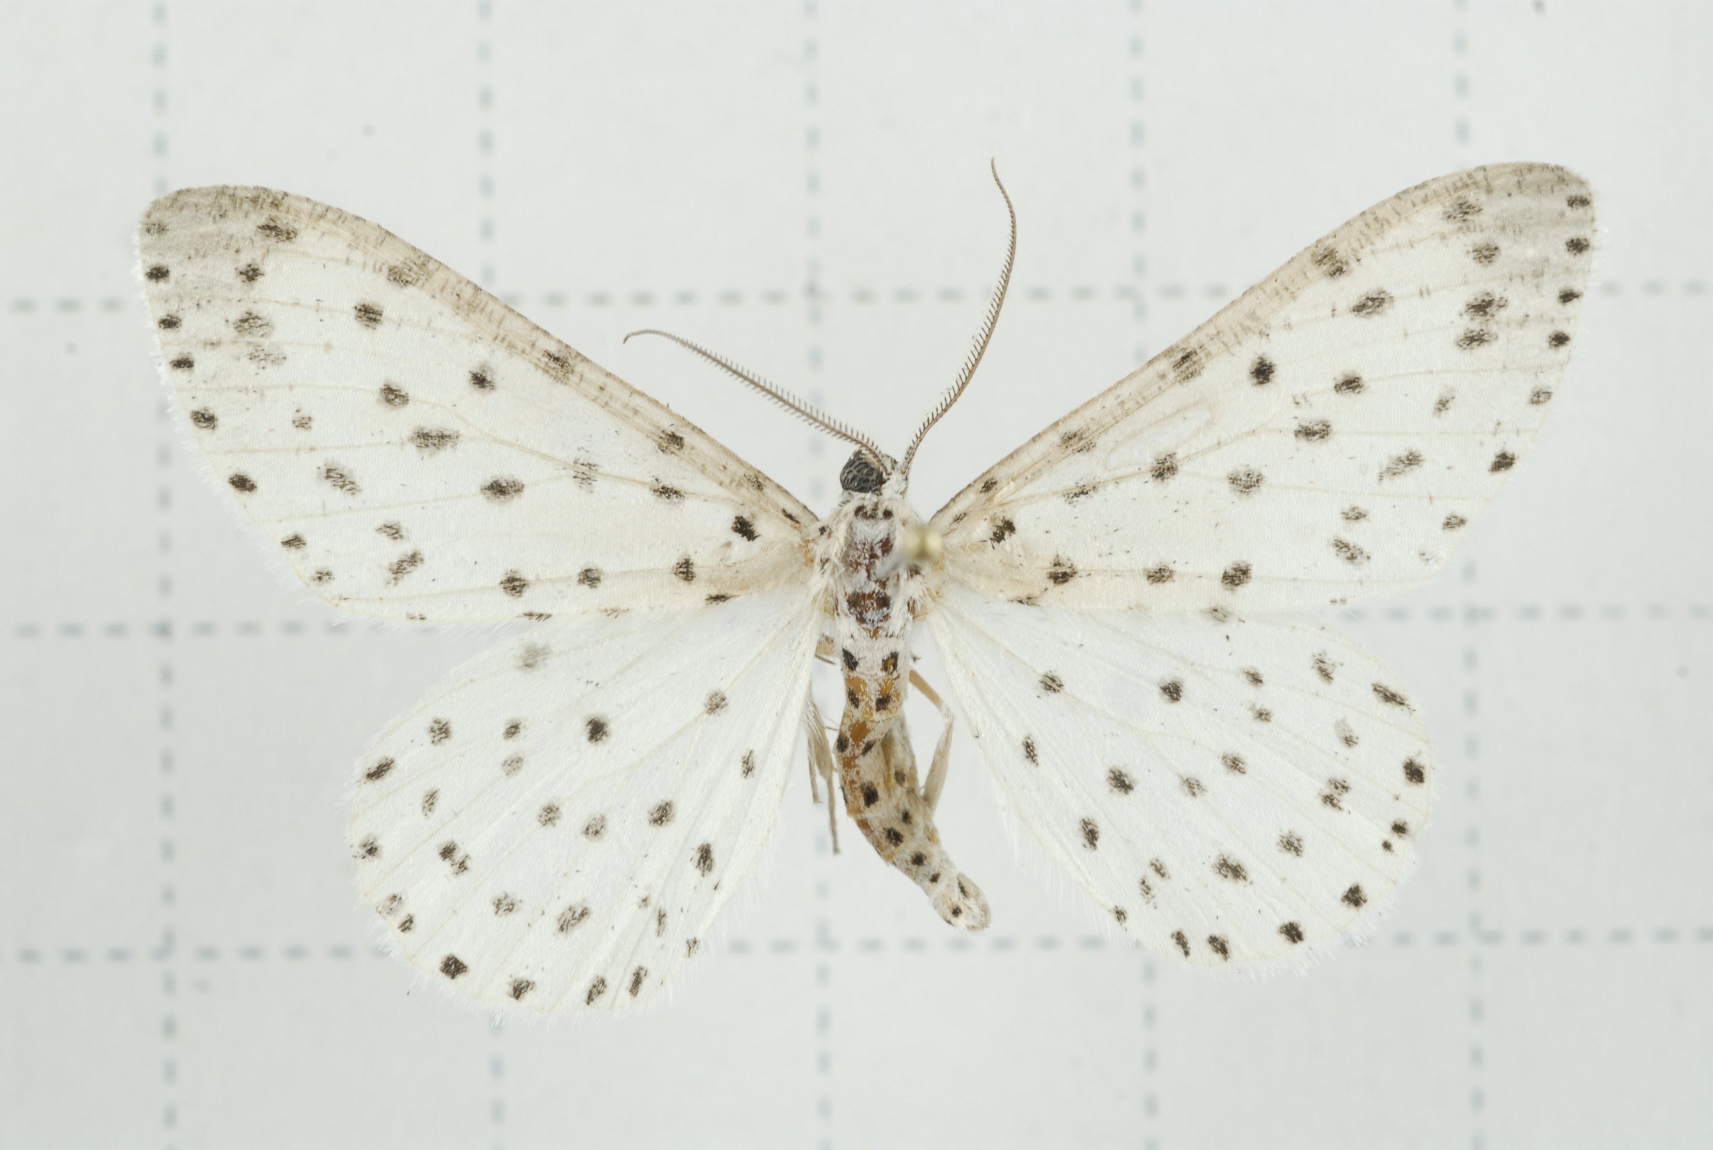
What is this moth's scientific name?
Xenoplia trivialis
